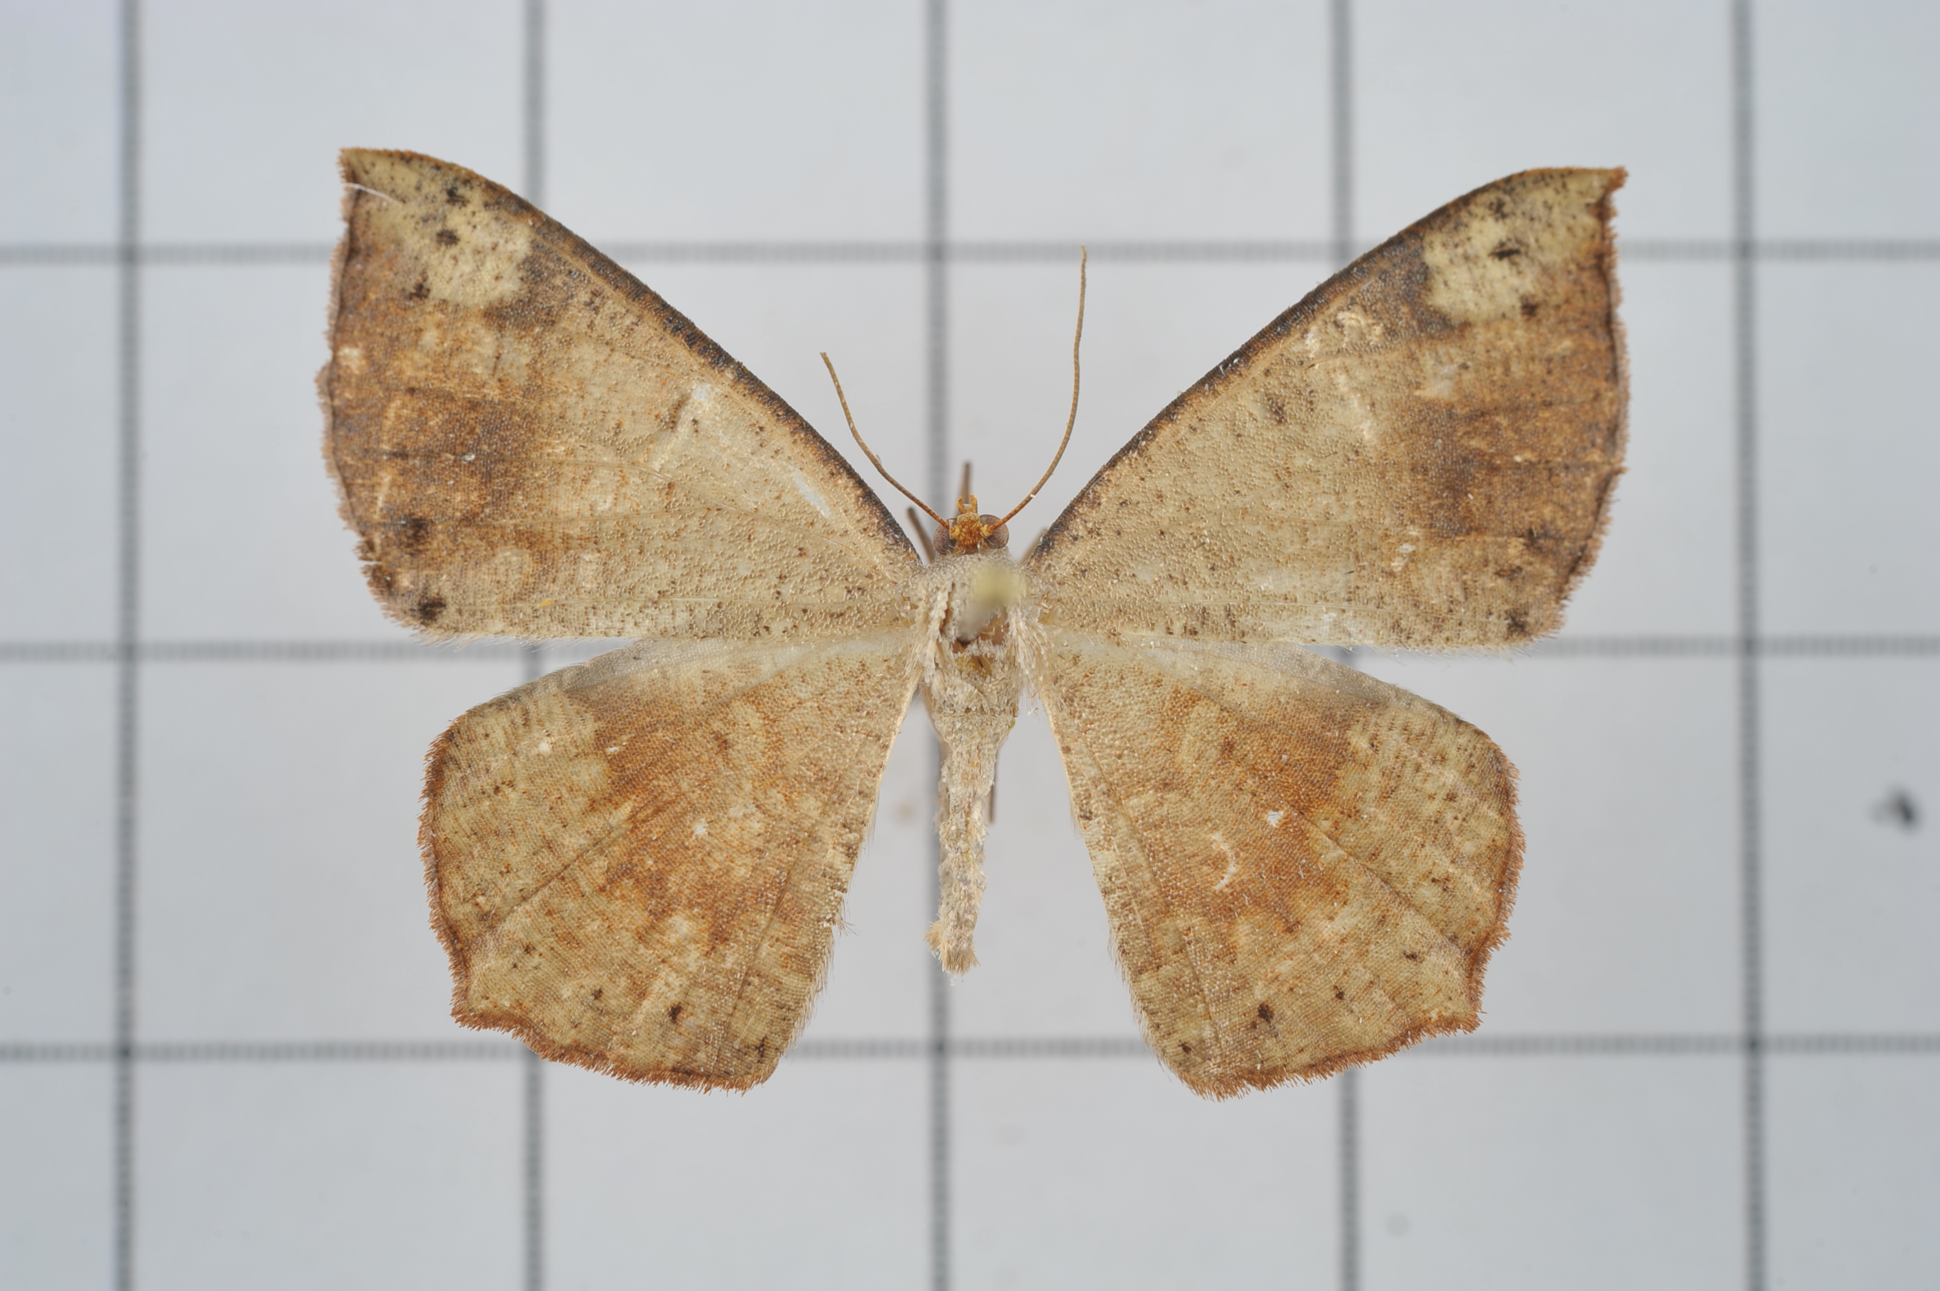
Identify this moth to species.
Peratostega deletaria deletaria
